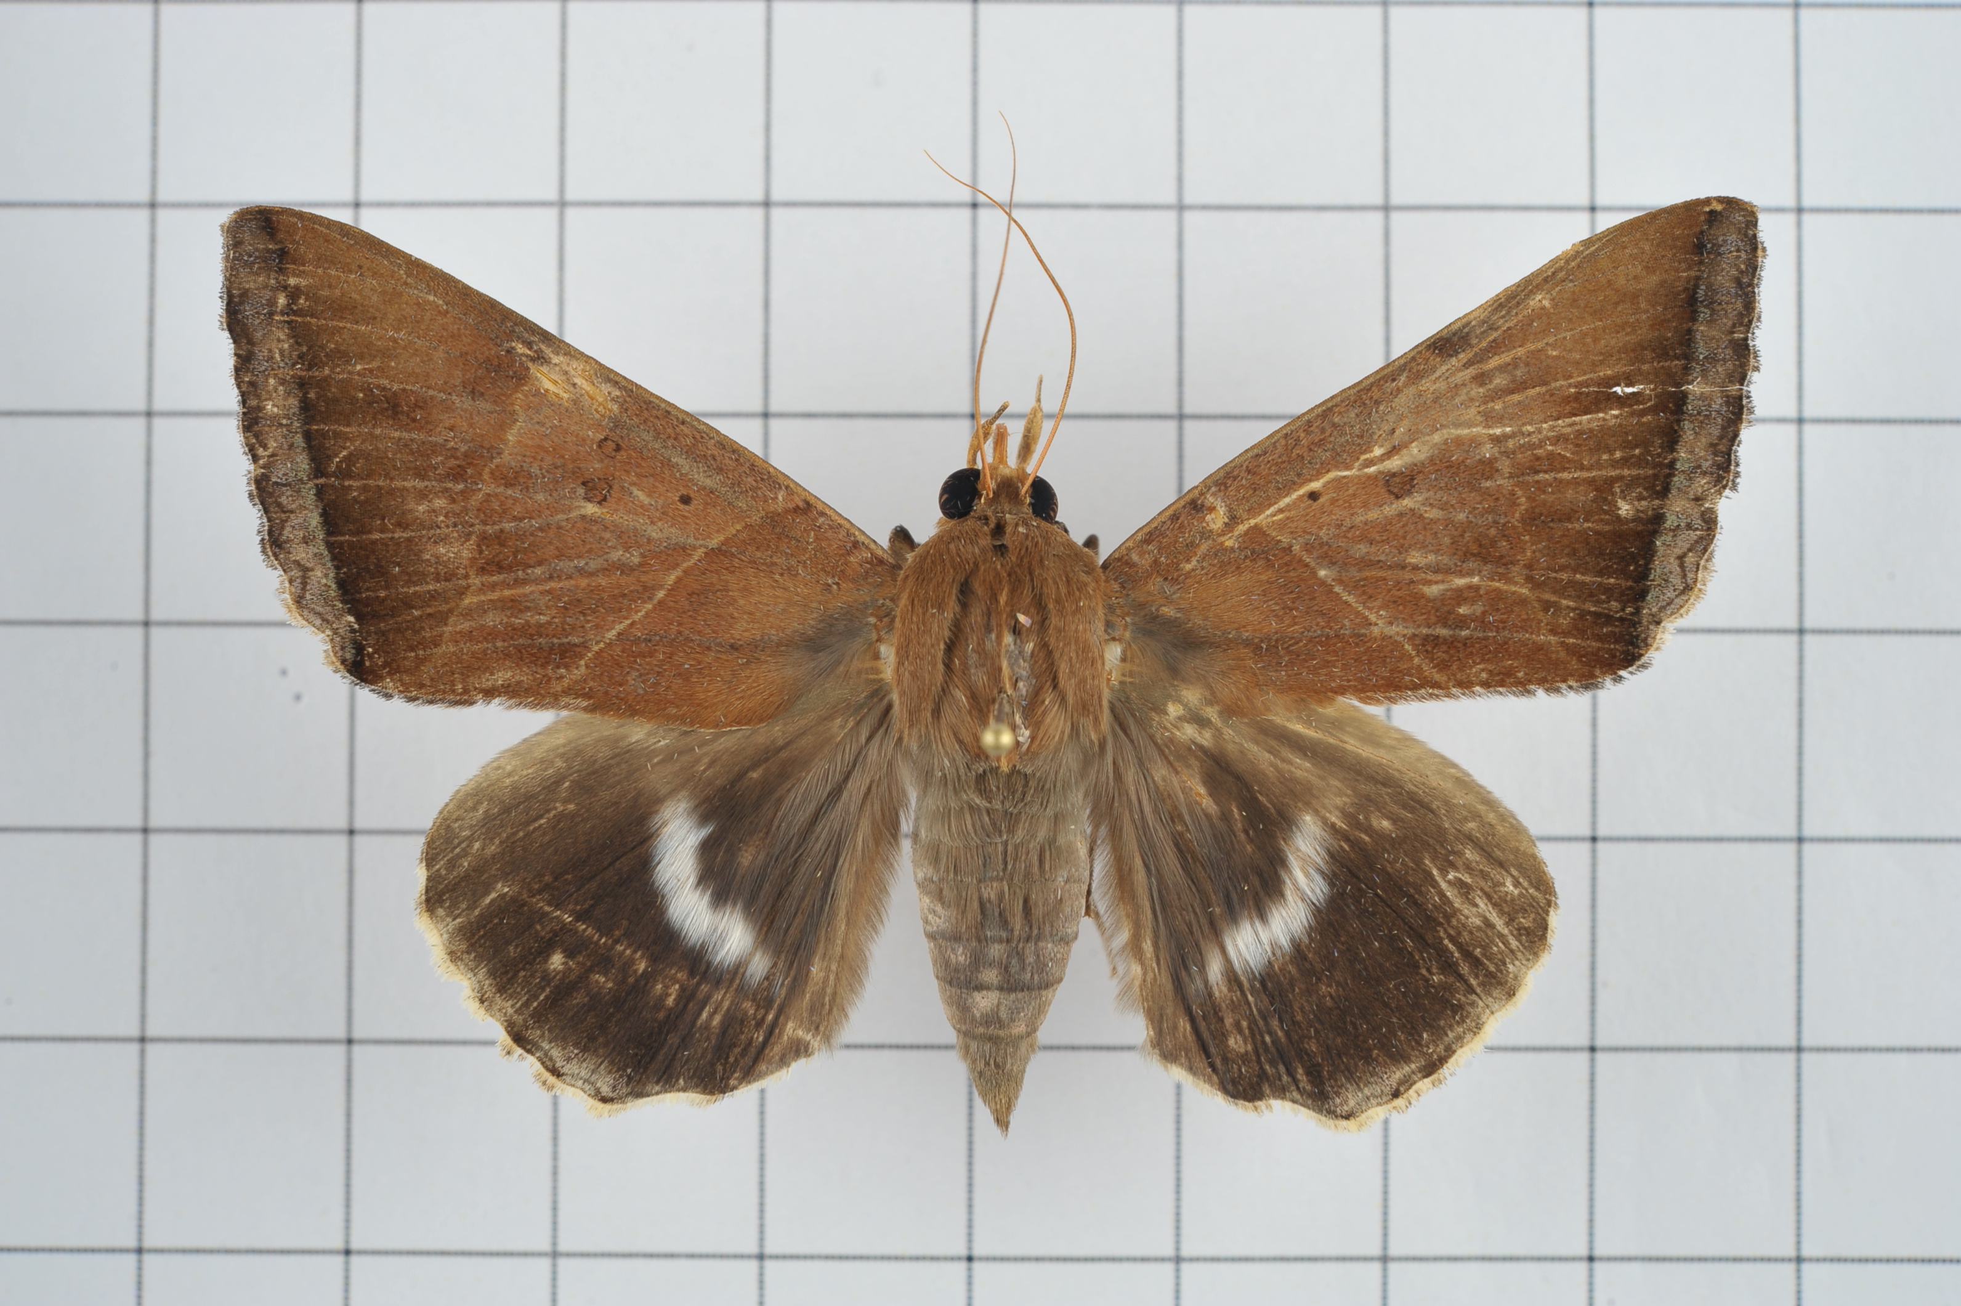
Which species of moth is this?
Artena dotata
